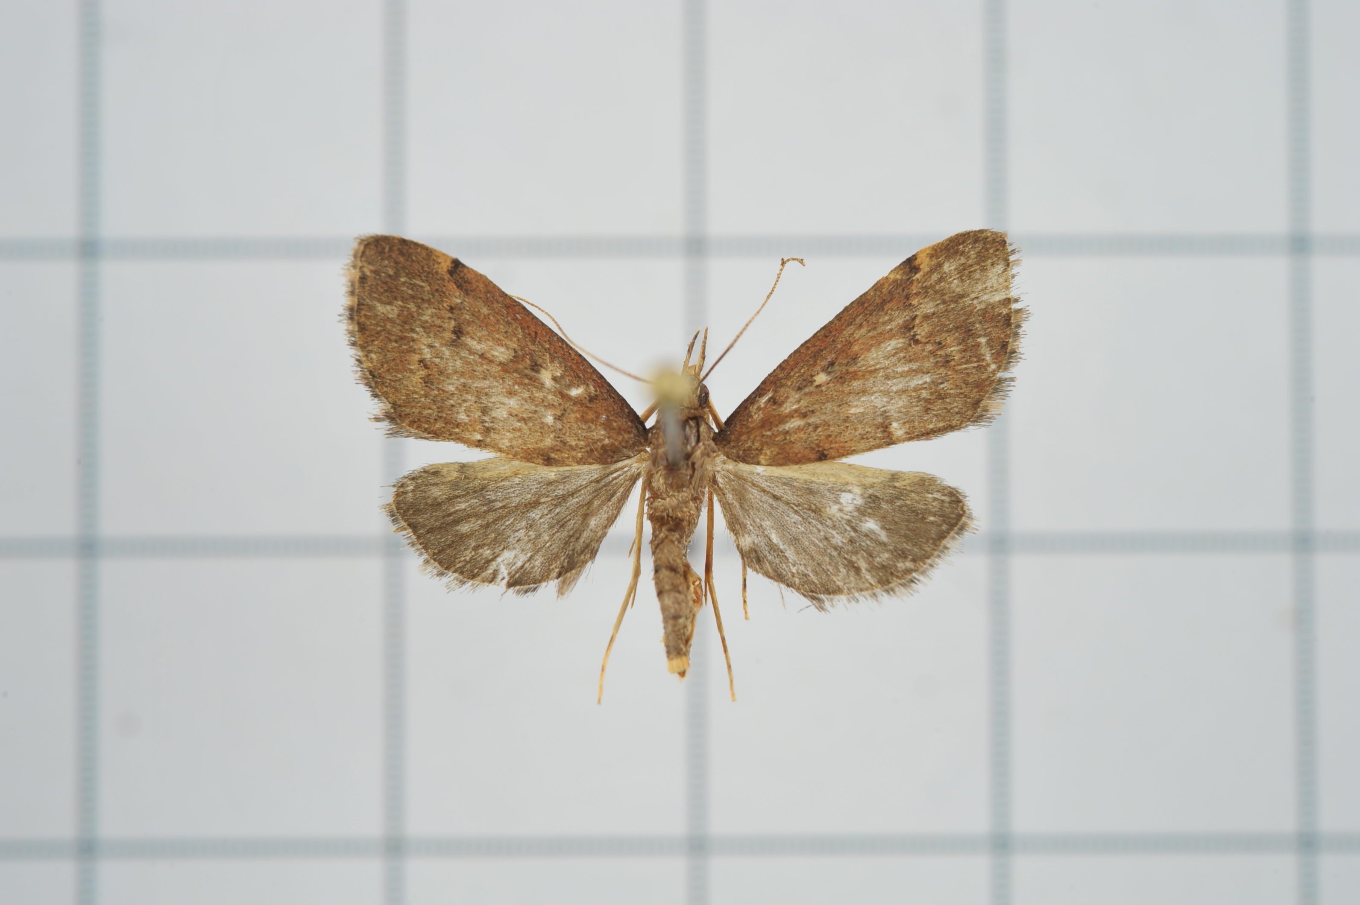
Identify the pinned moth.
Camptomastix hisbonalis
